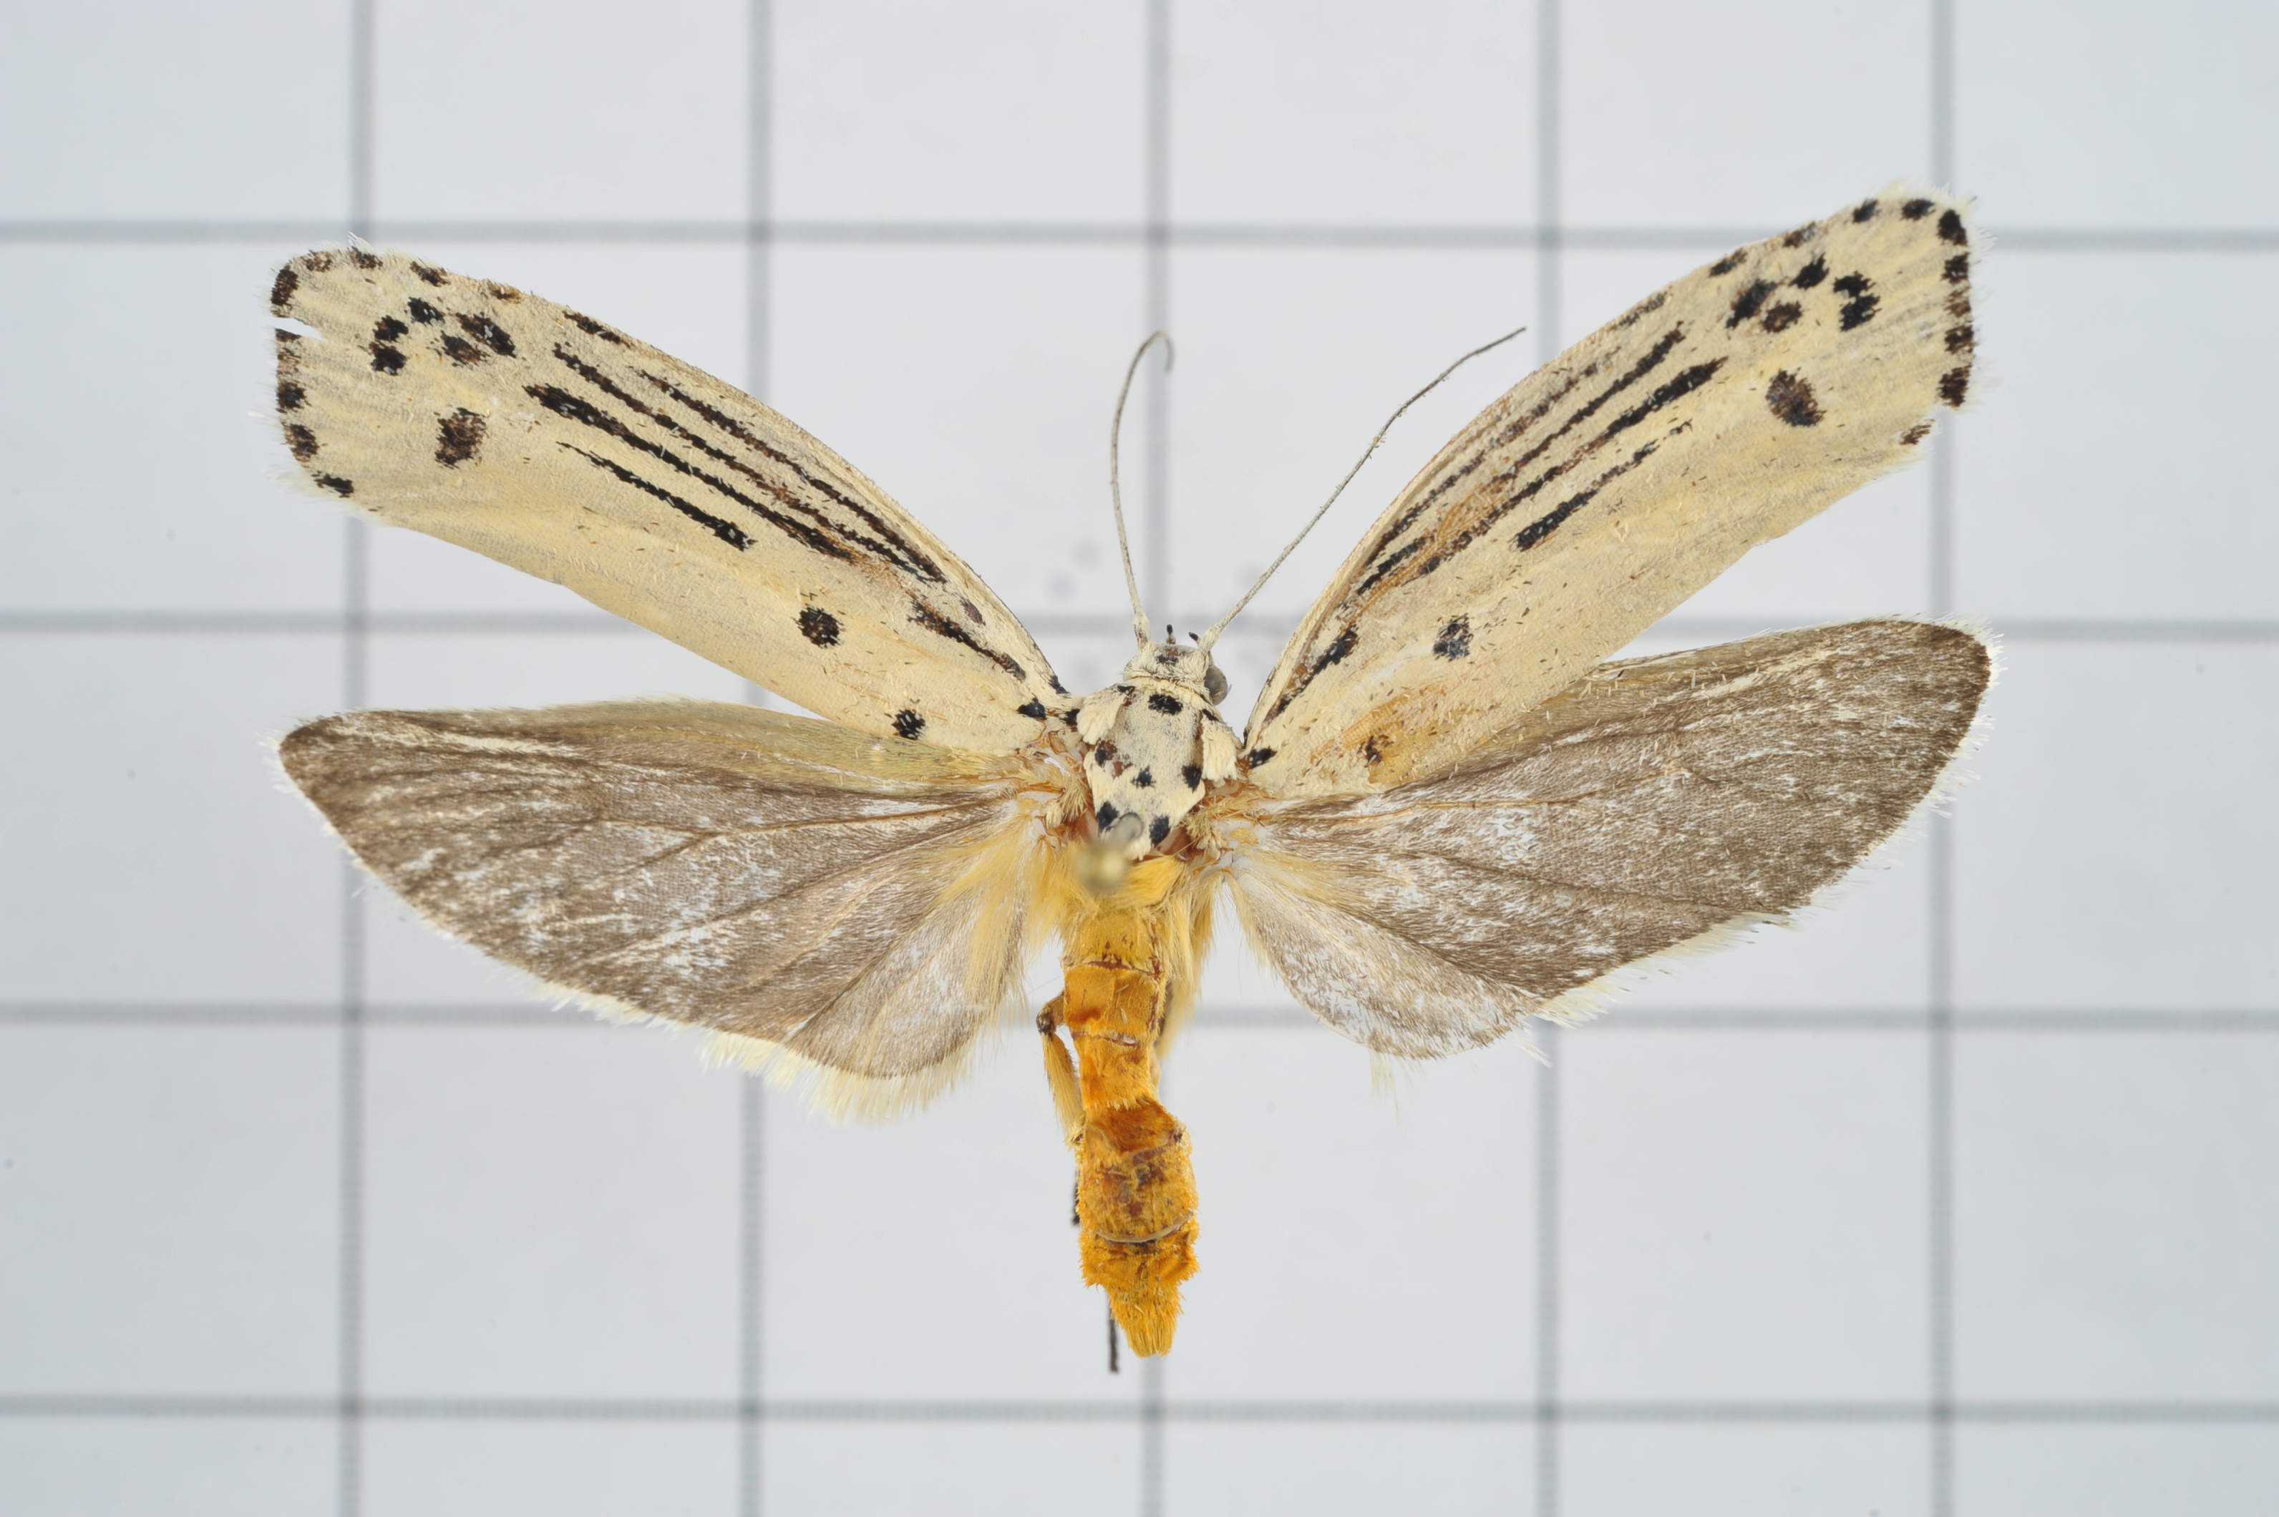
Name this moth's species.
Ethmia lineatonotella
